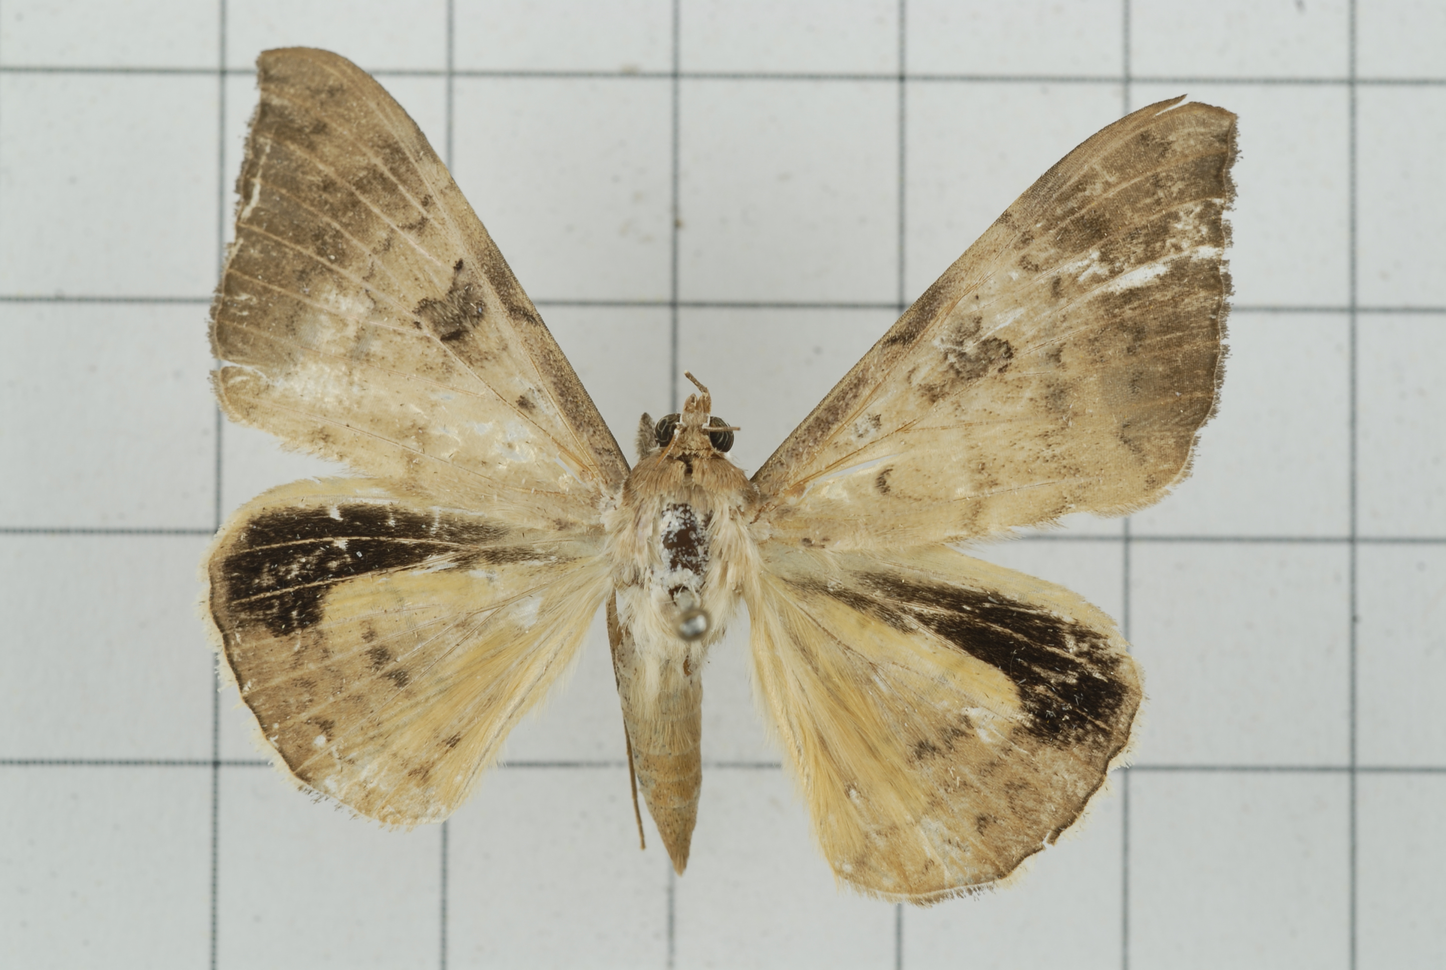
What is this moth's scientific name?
Oxyodes scrobiculata
